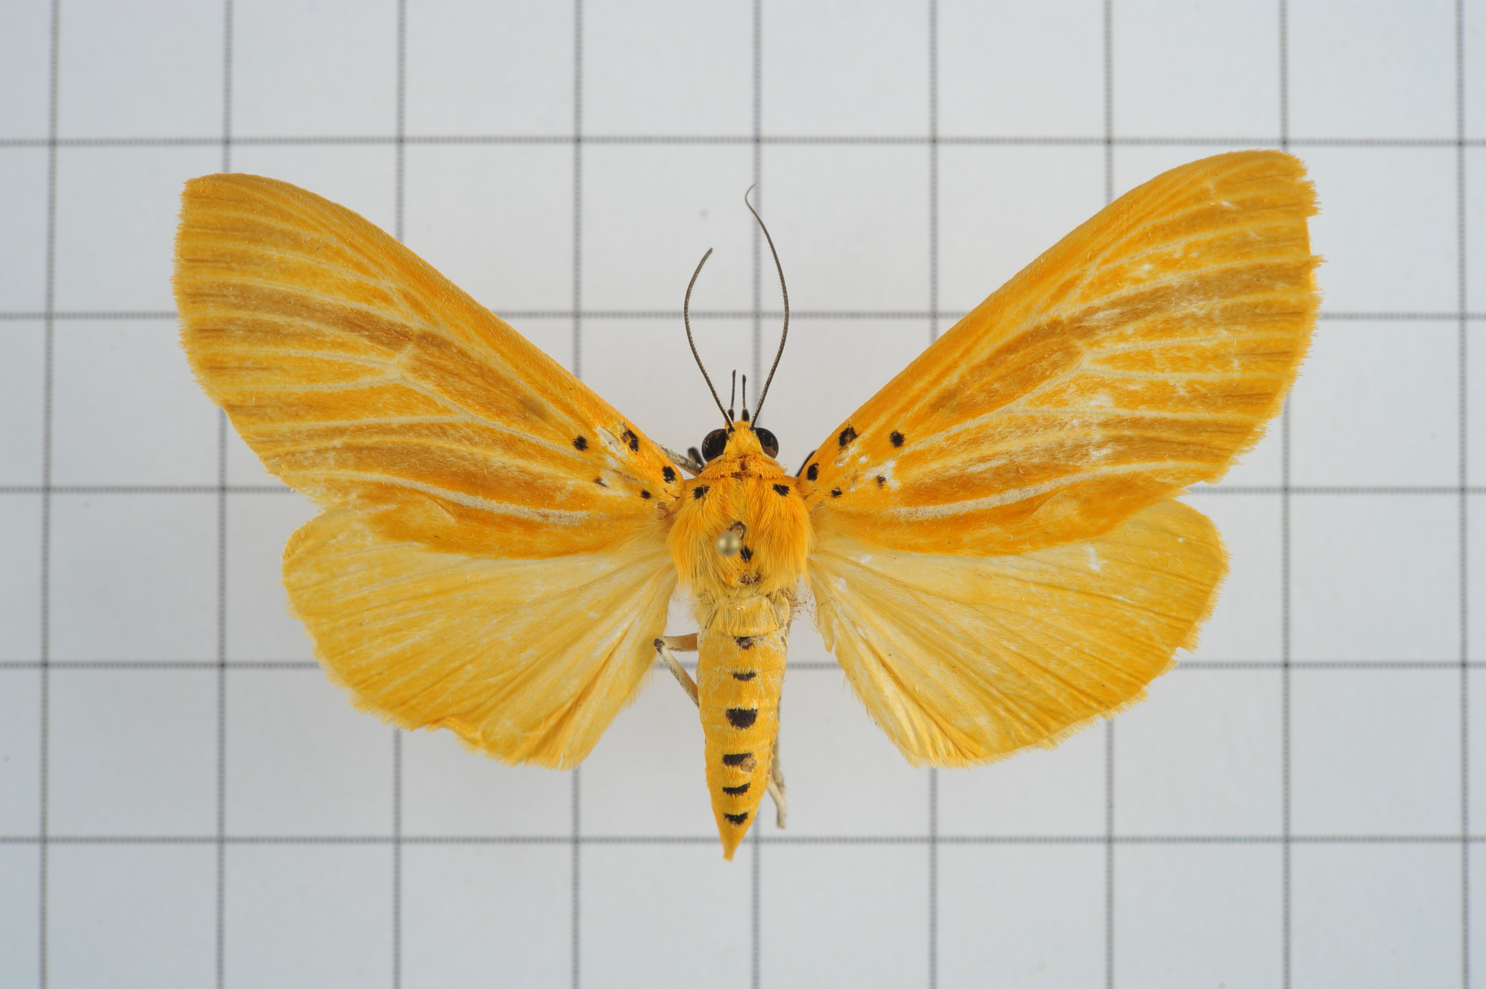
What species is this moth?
Asota egens confinis
